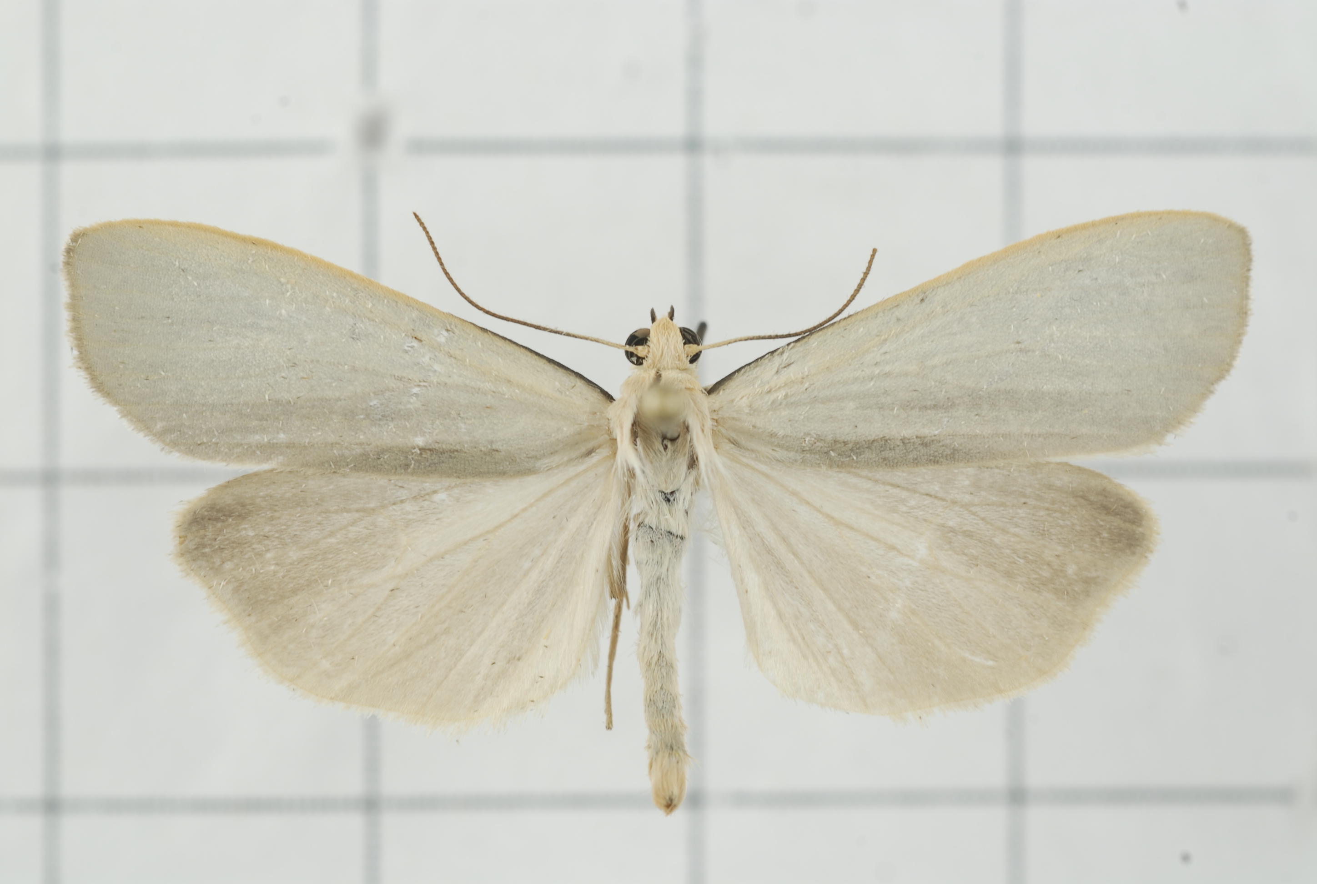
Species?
Ghoria tecta
